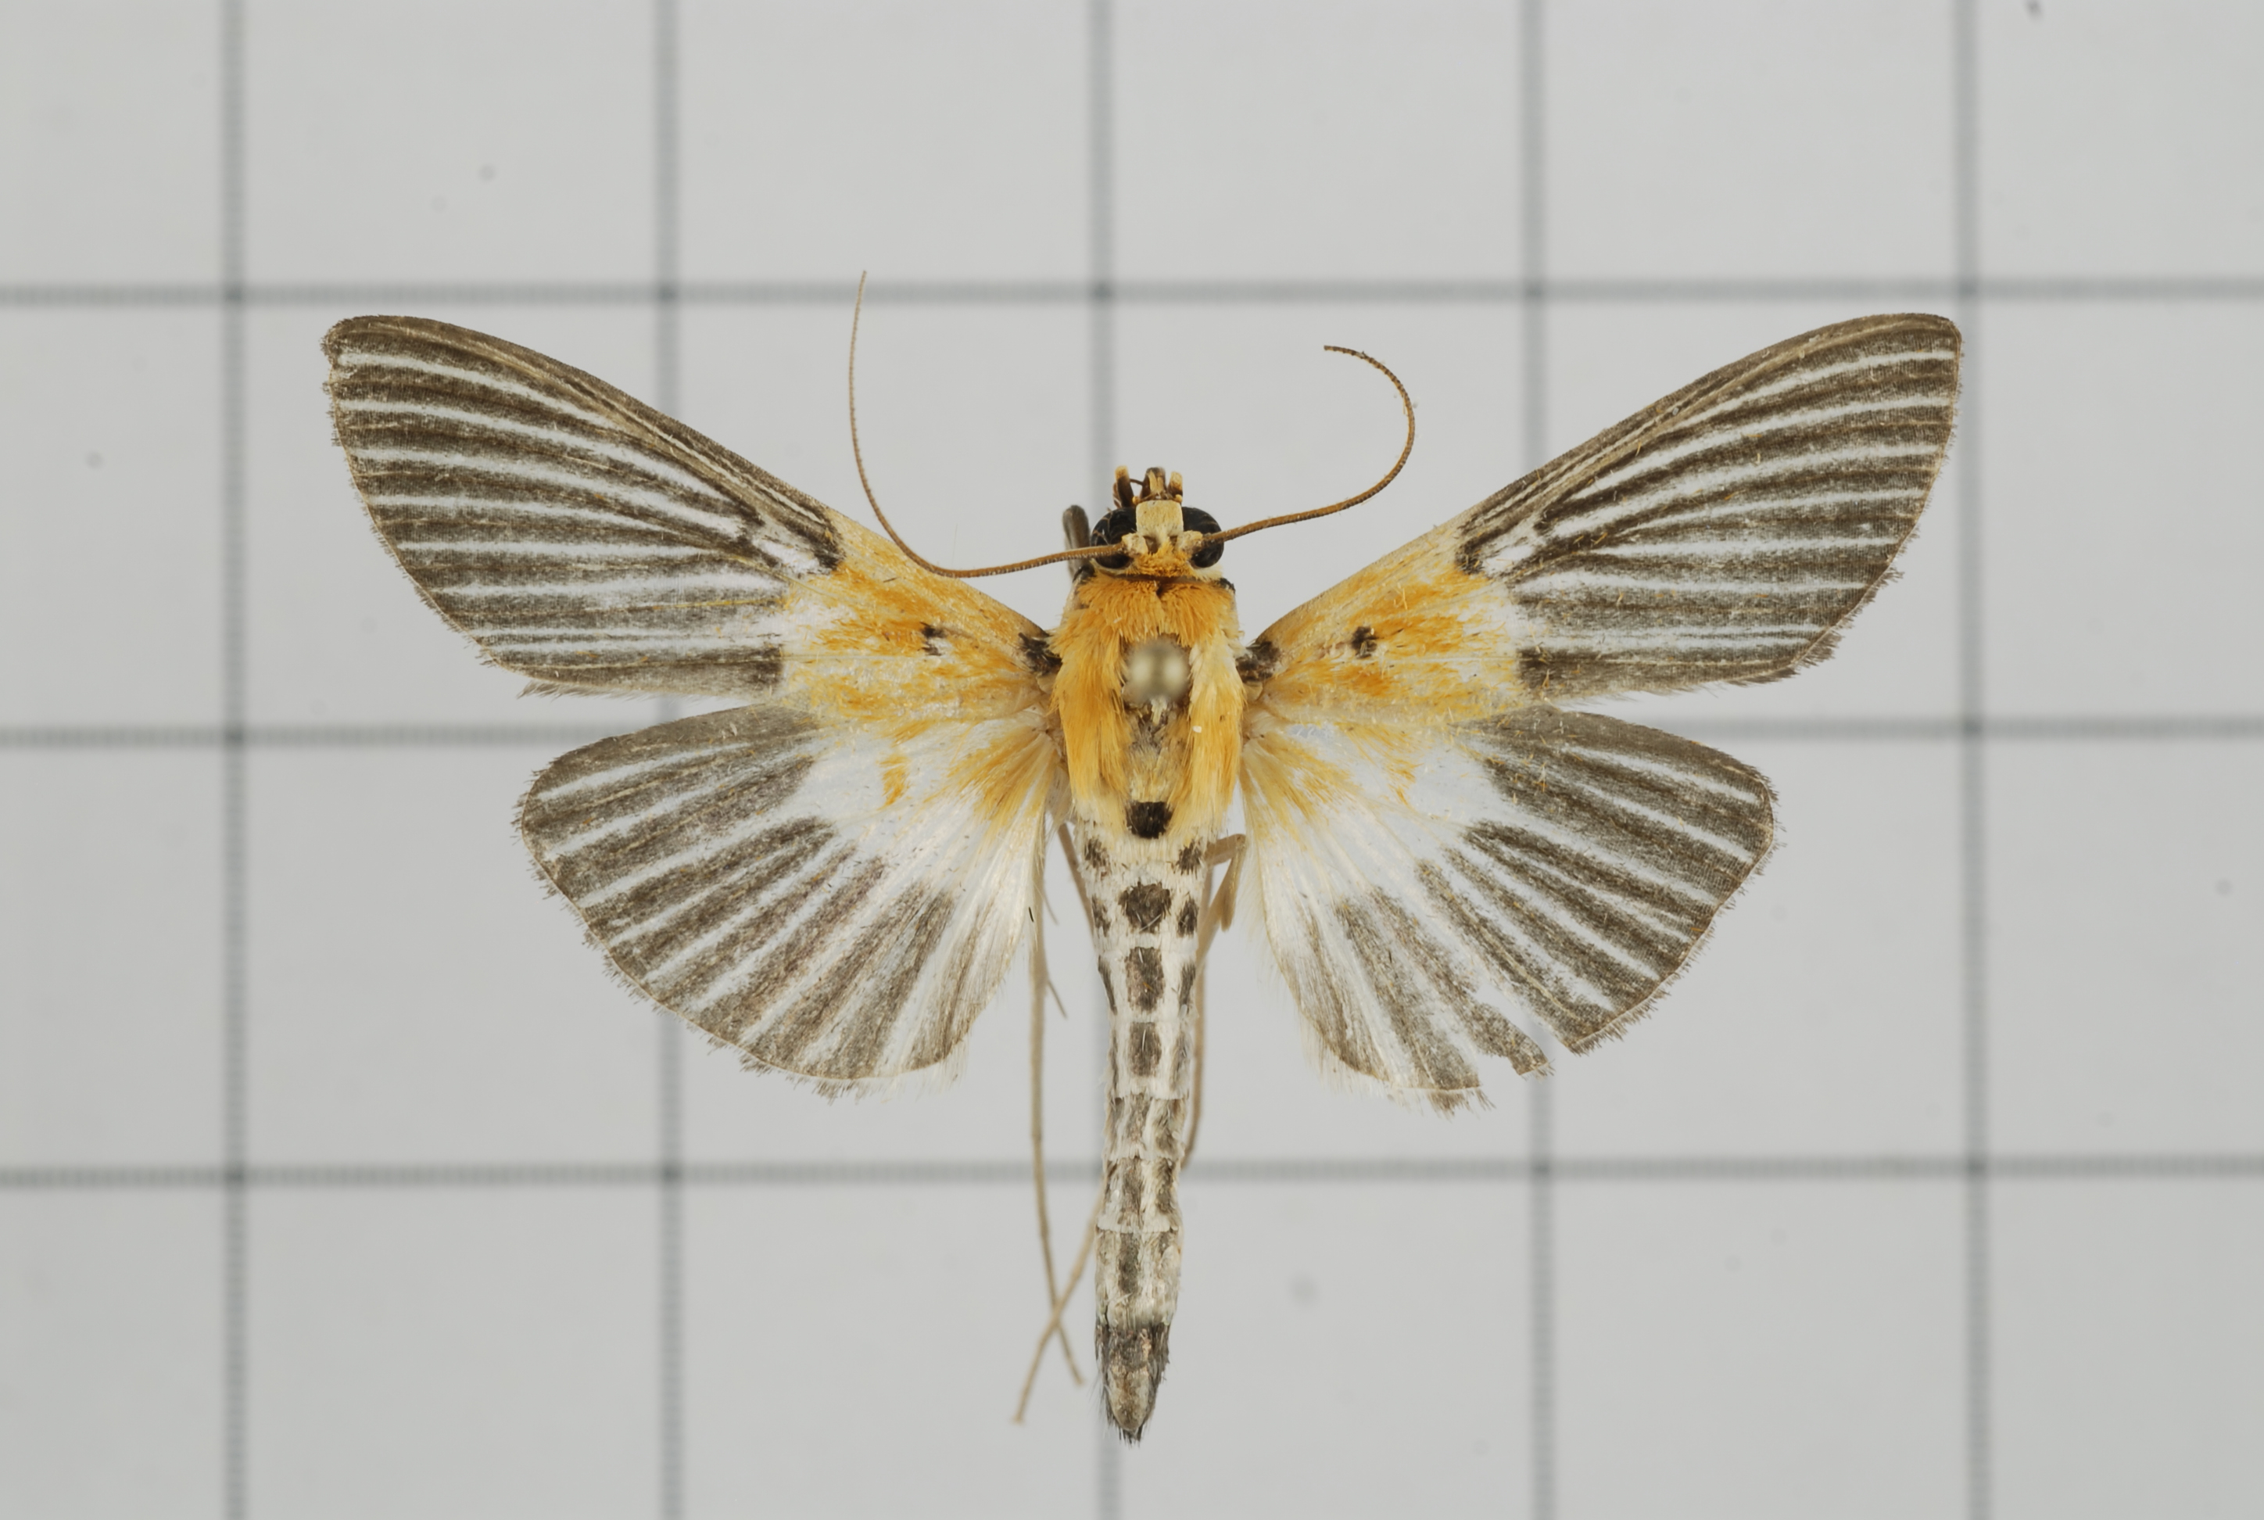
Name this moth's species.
Nevrina procopia
